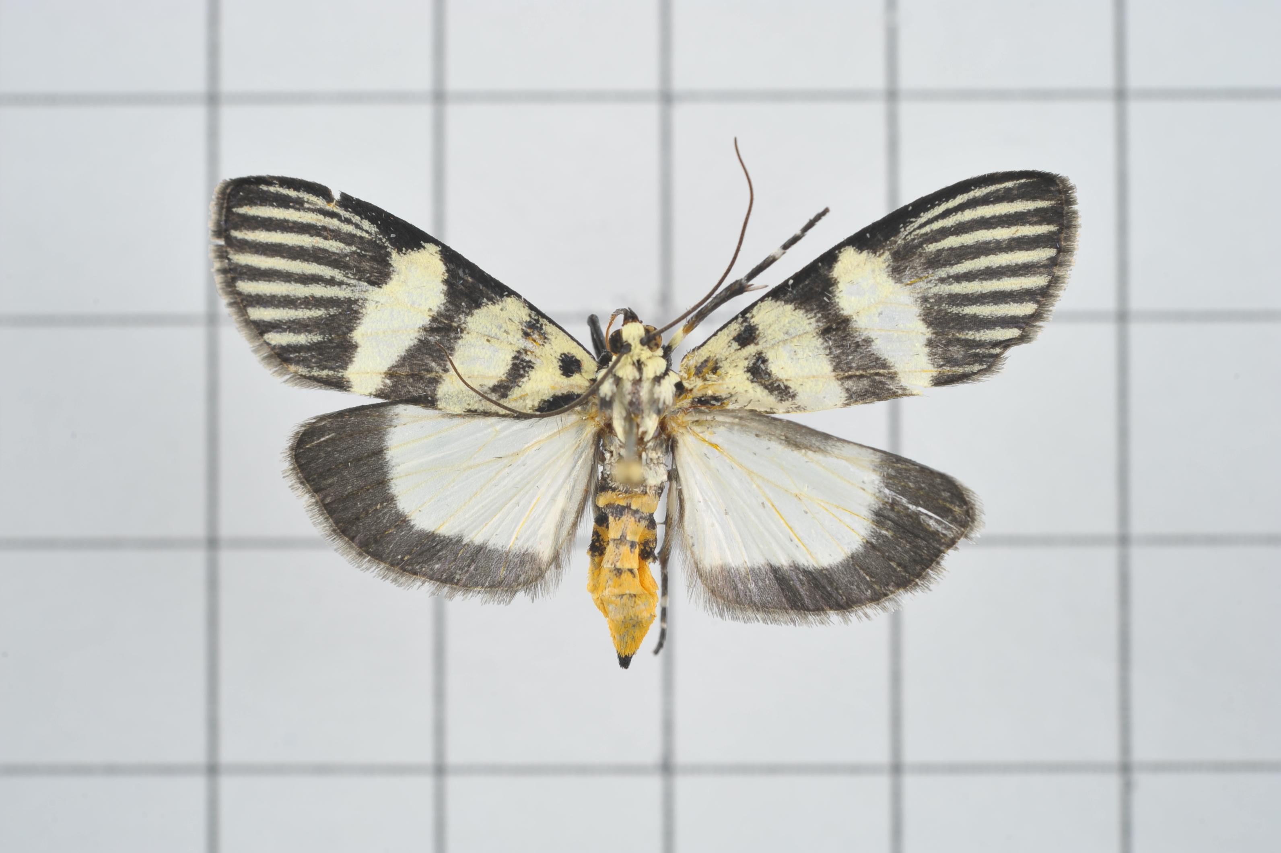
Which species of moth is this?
Heortia vitessoides
